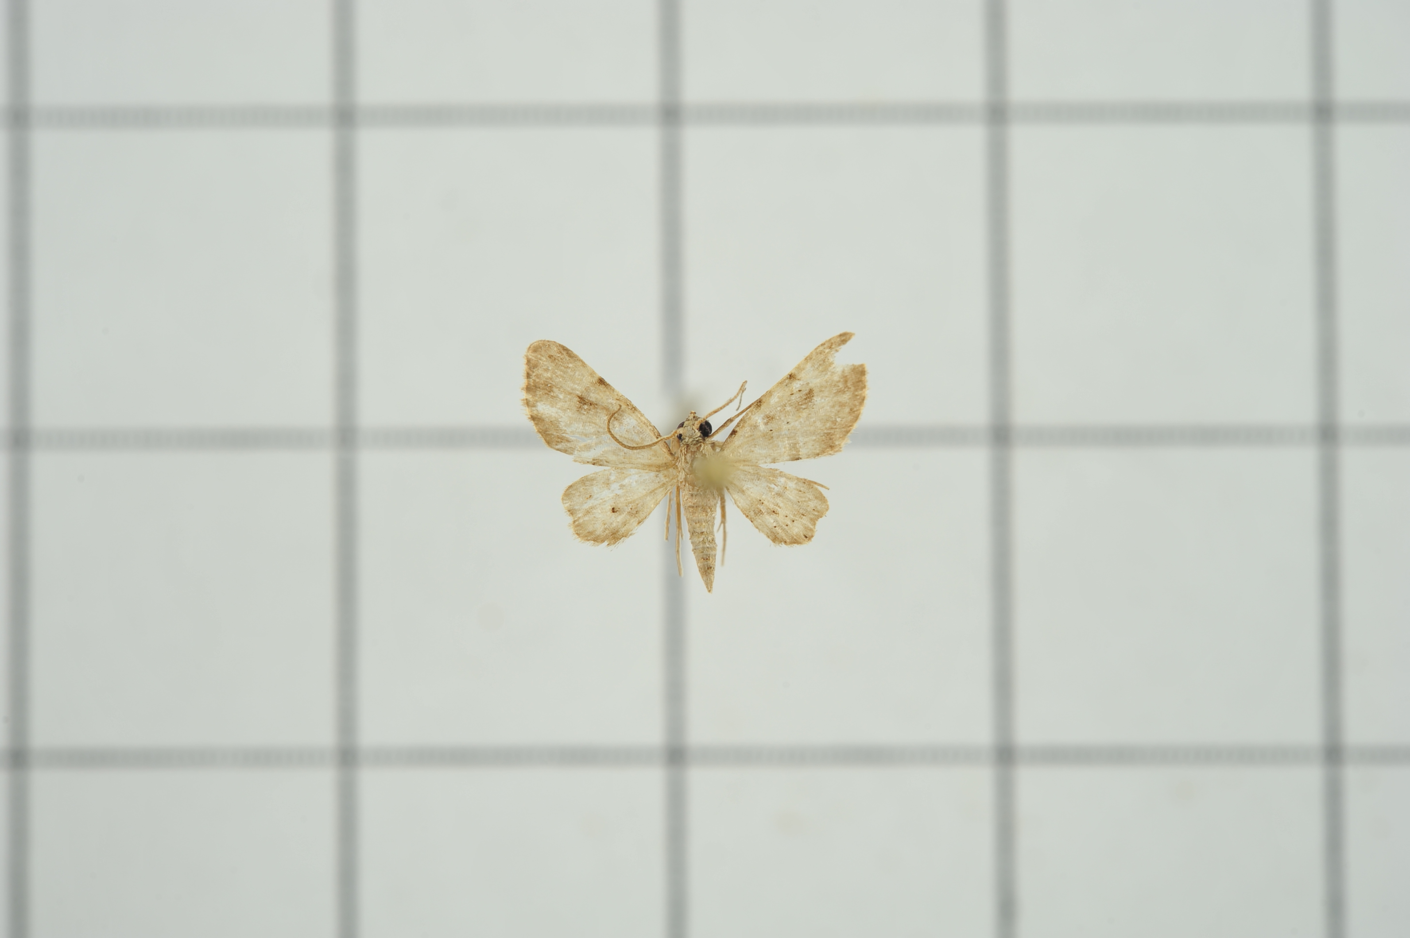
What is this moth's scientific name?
Bosara kadooriensis
